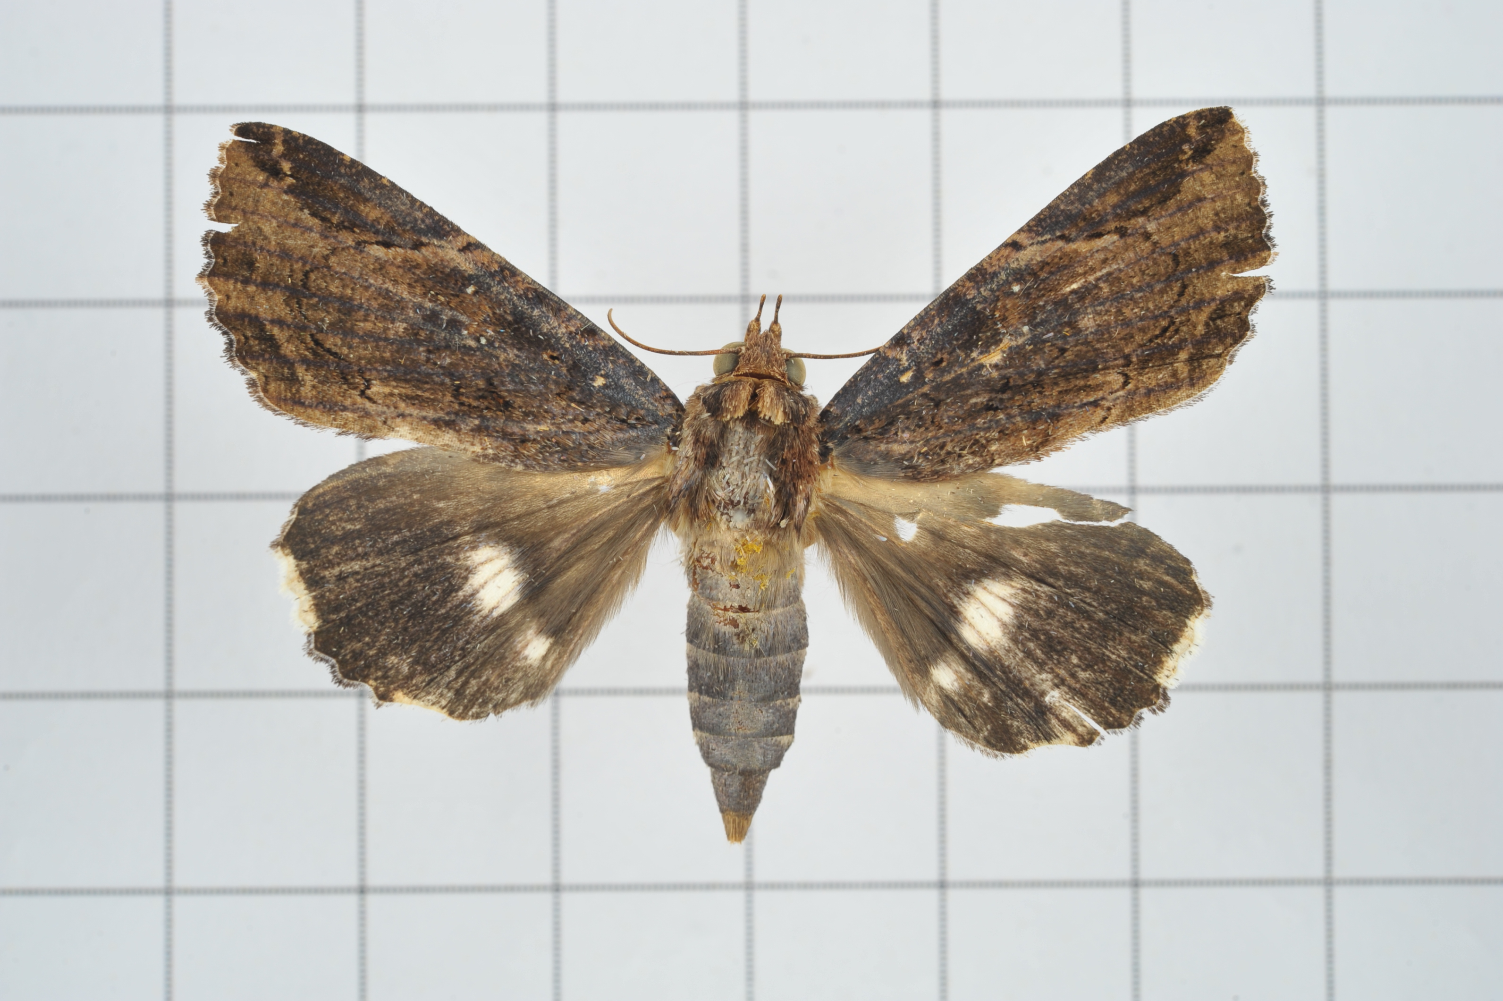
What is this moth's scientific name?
Ercheia cyllaria
